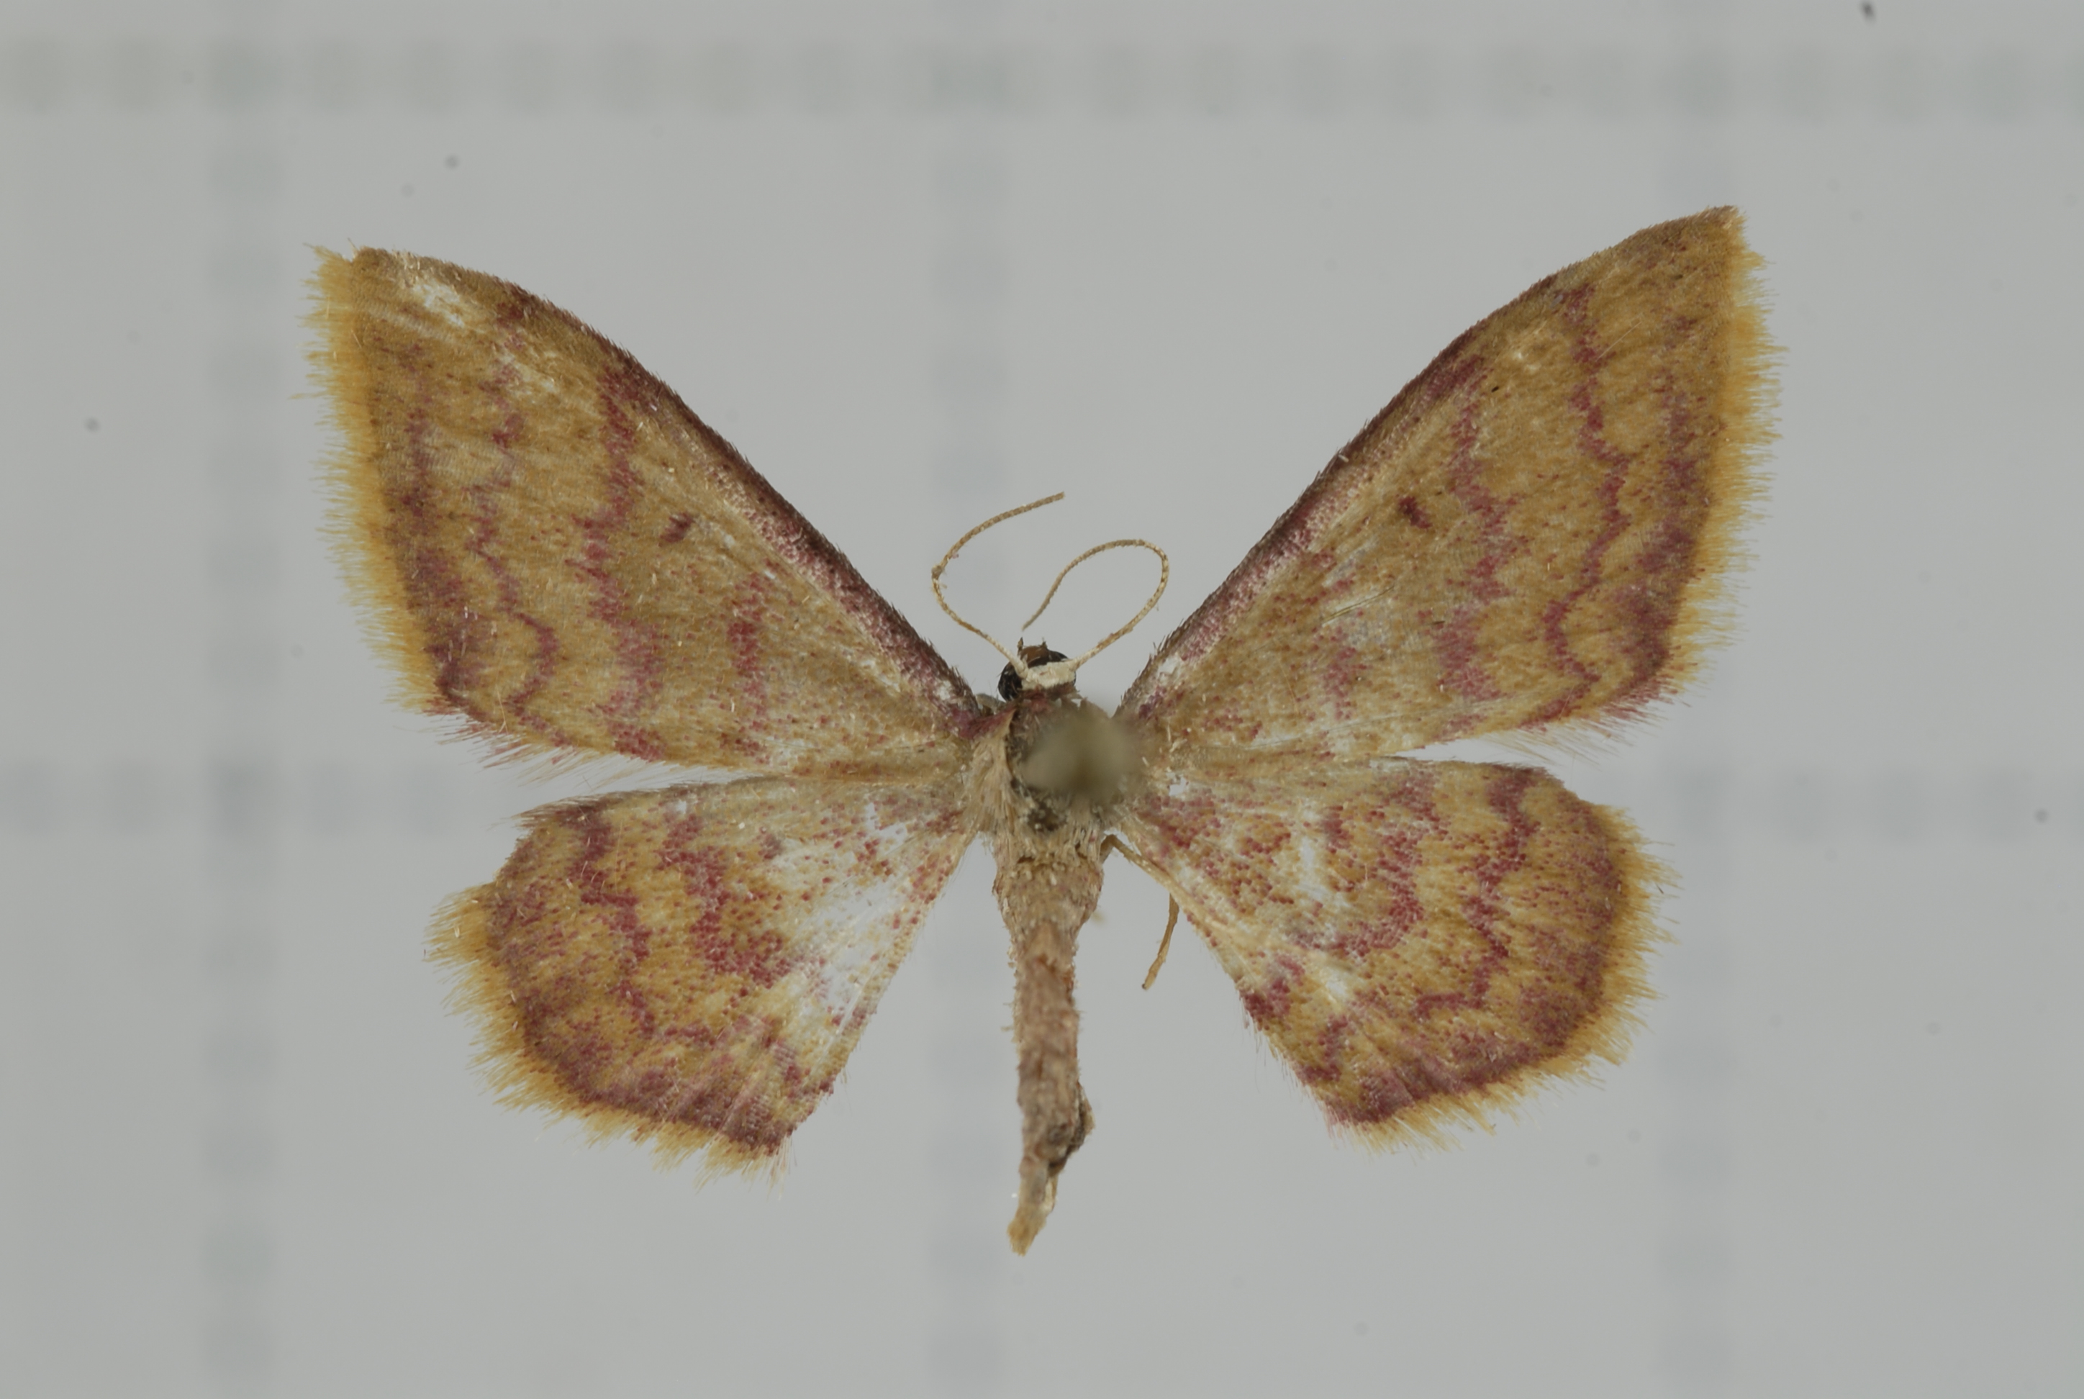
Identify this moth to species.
Idaea sinicata
